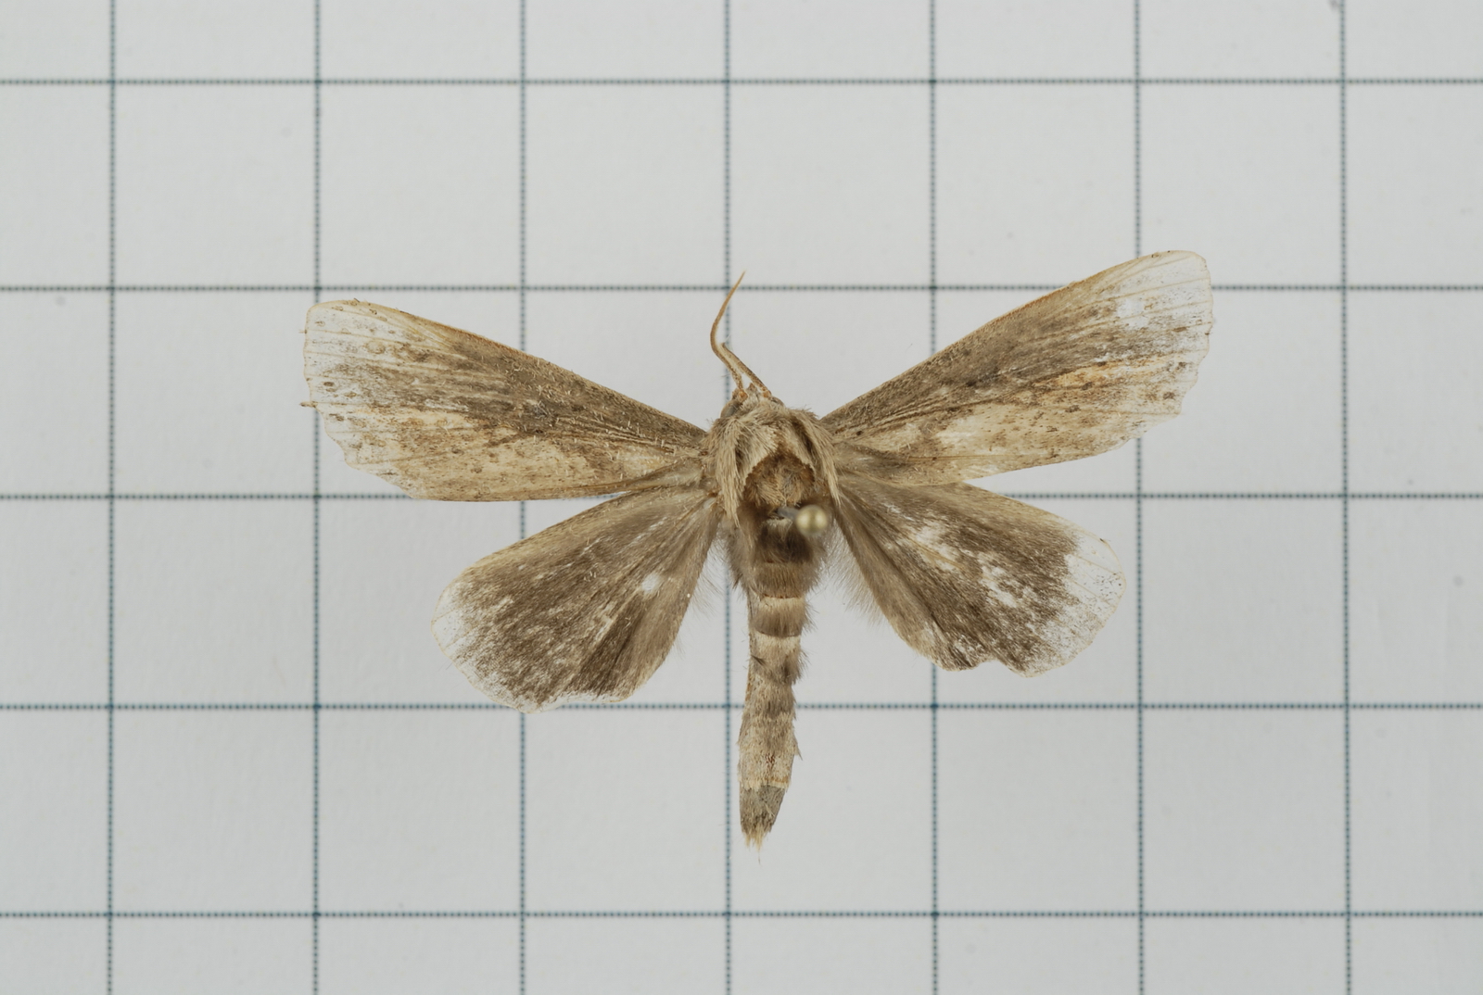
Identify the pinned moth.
Ramesa albistriga
